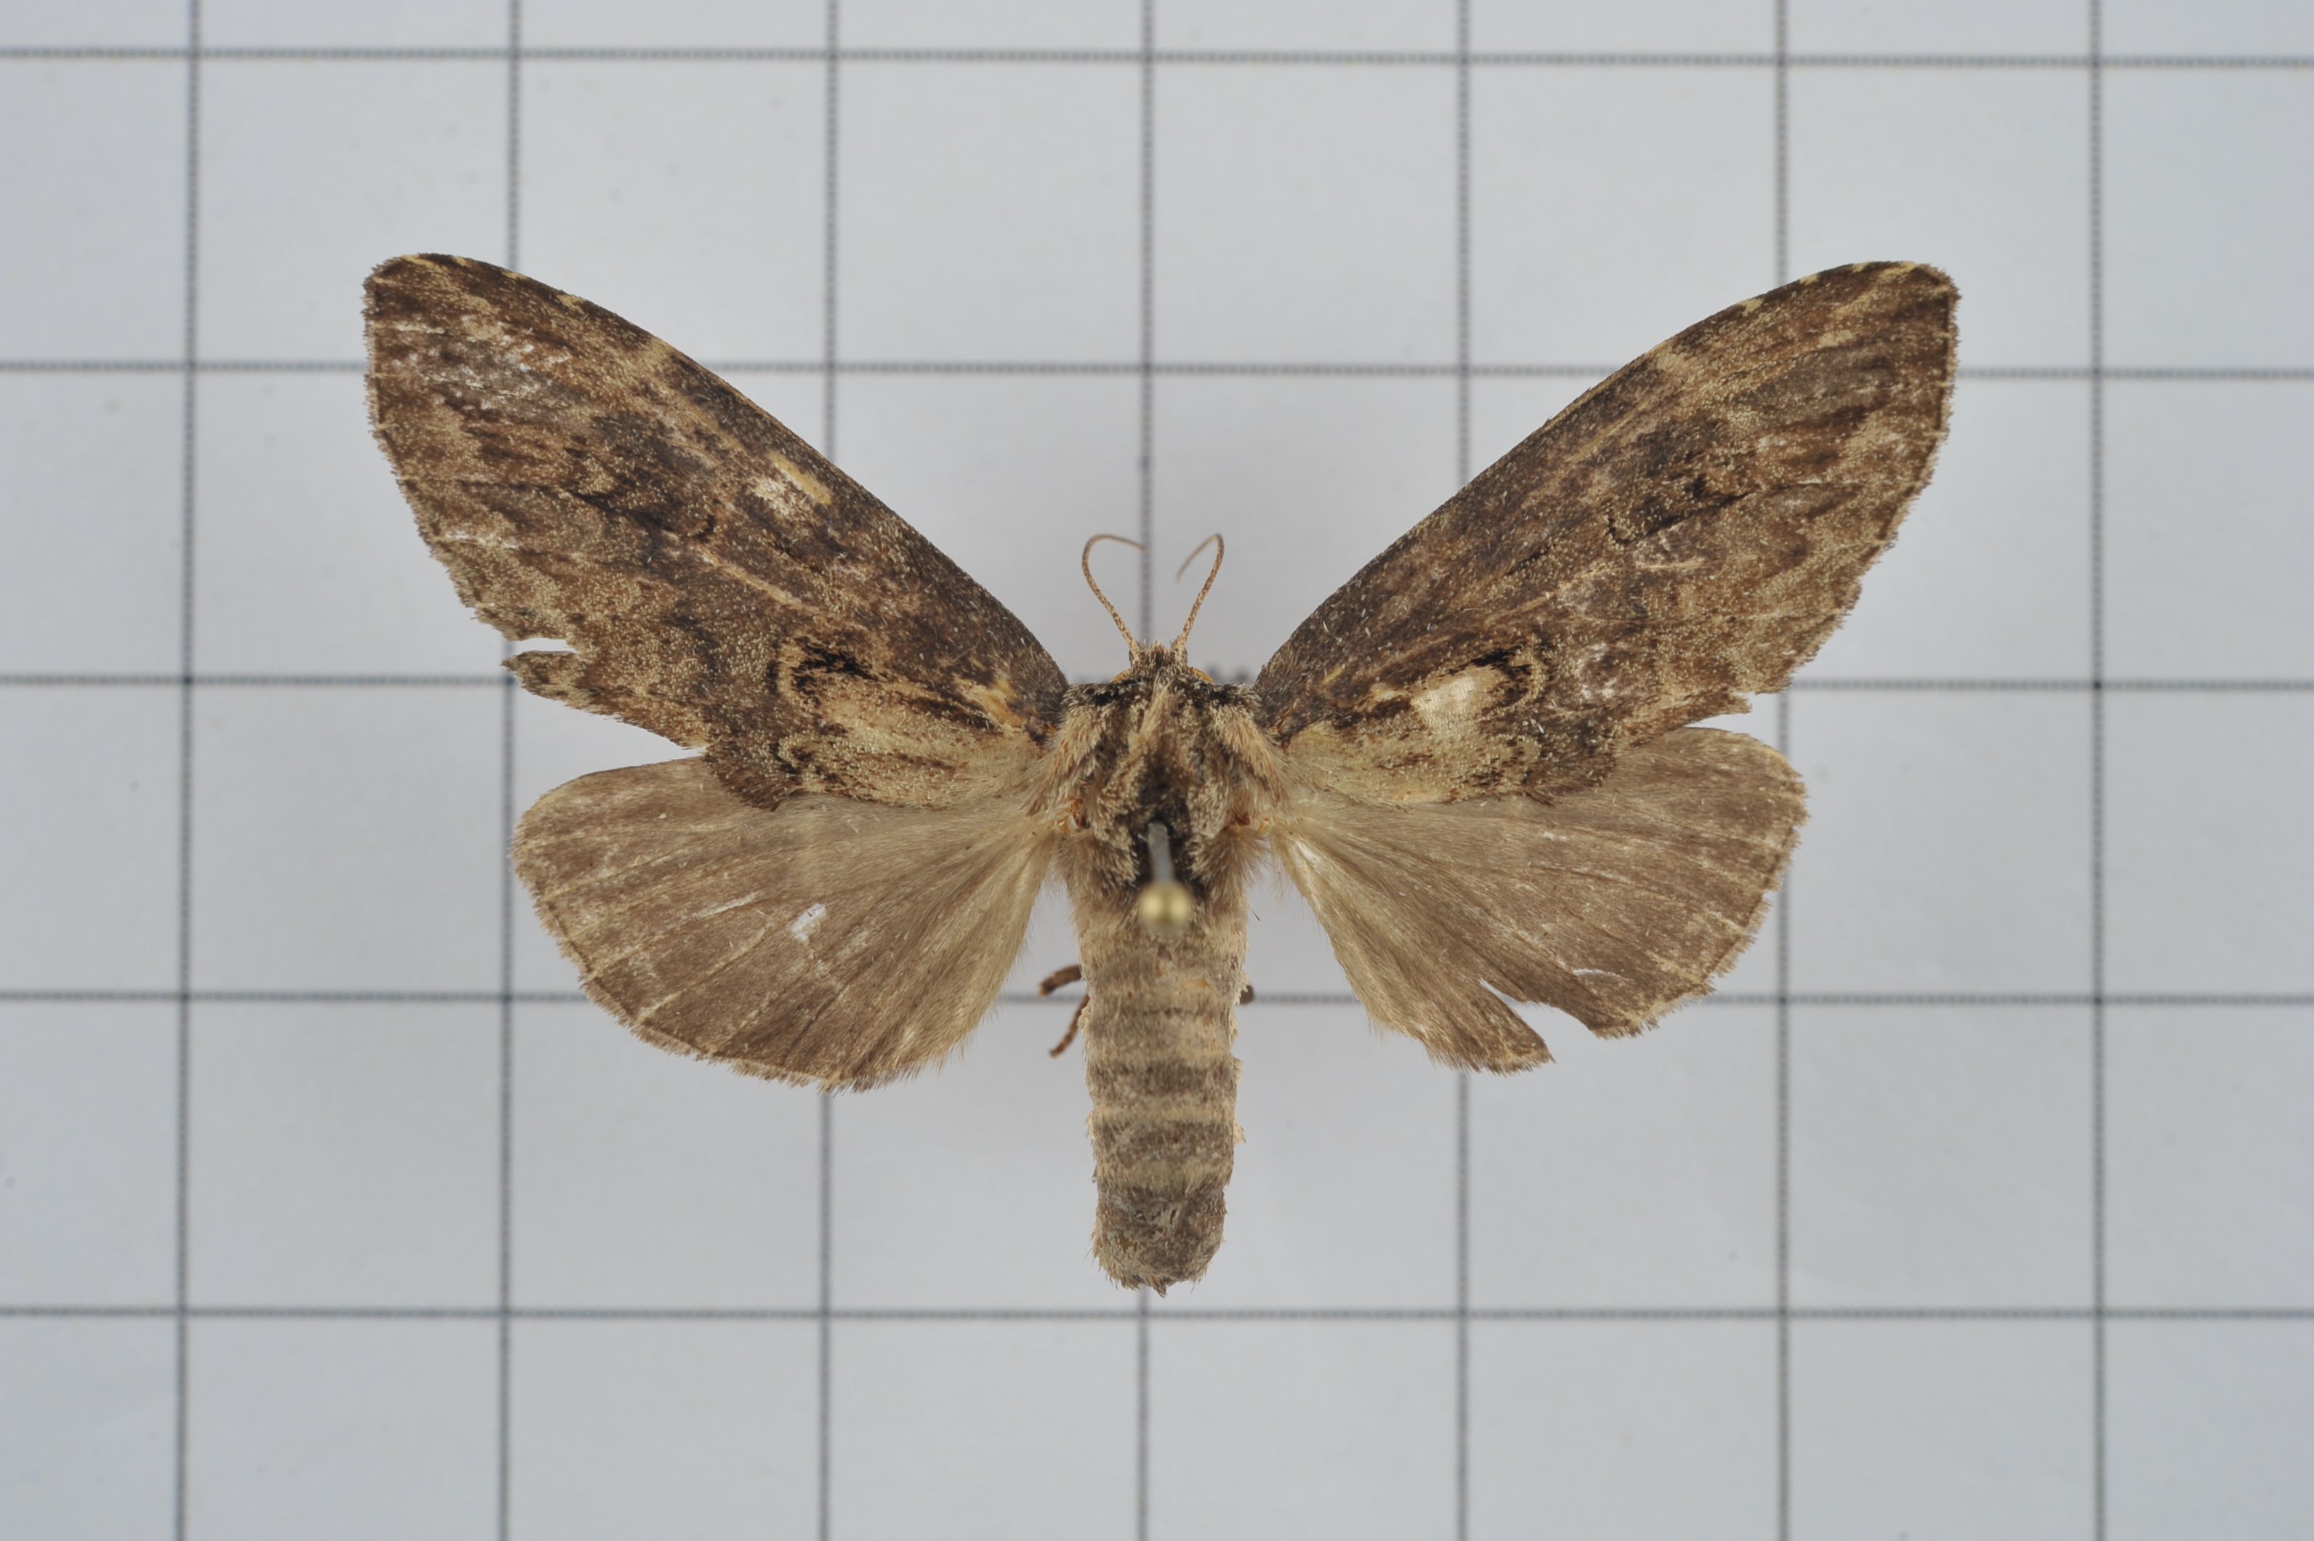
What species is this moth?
Hyperaeschrella kosemponica
